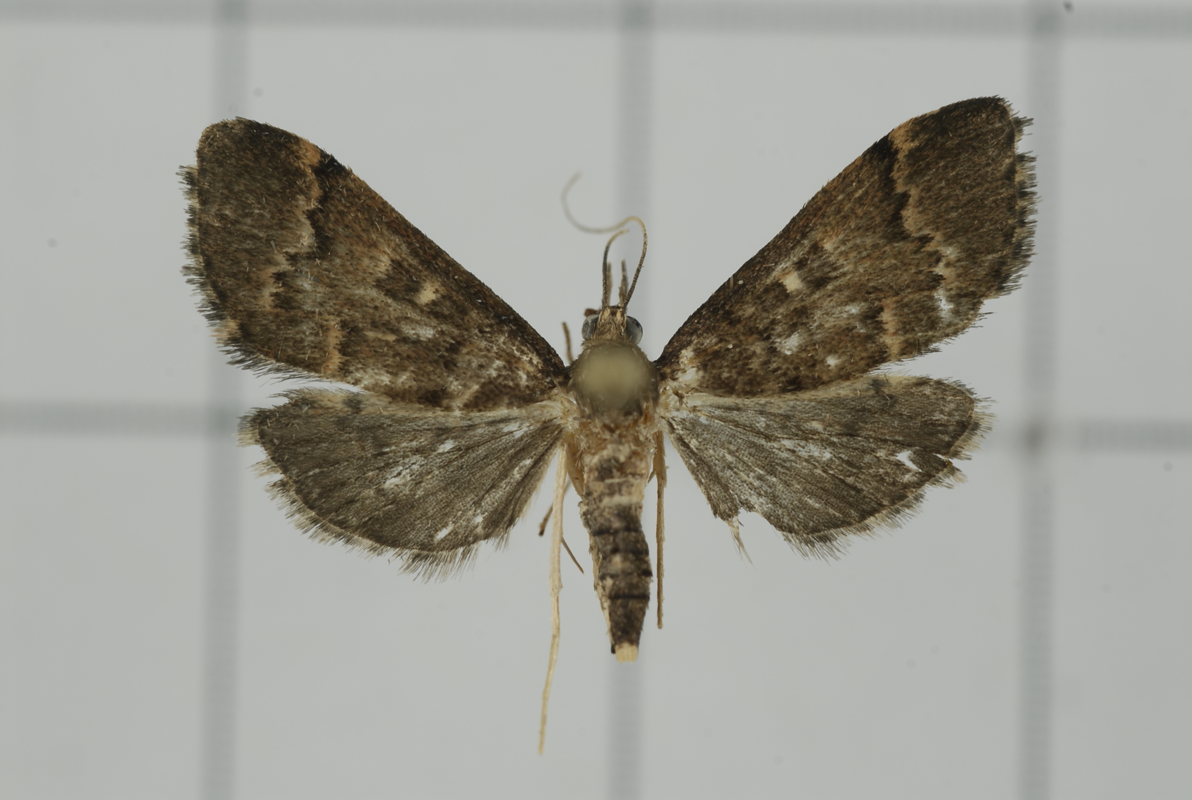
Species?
Camptomastix hisbonalis
